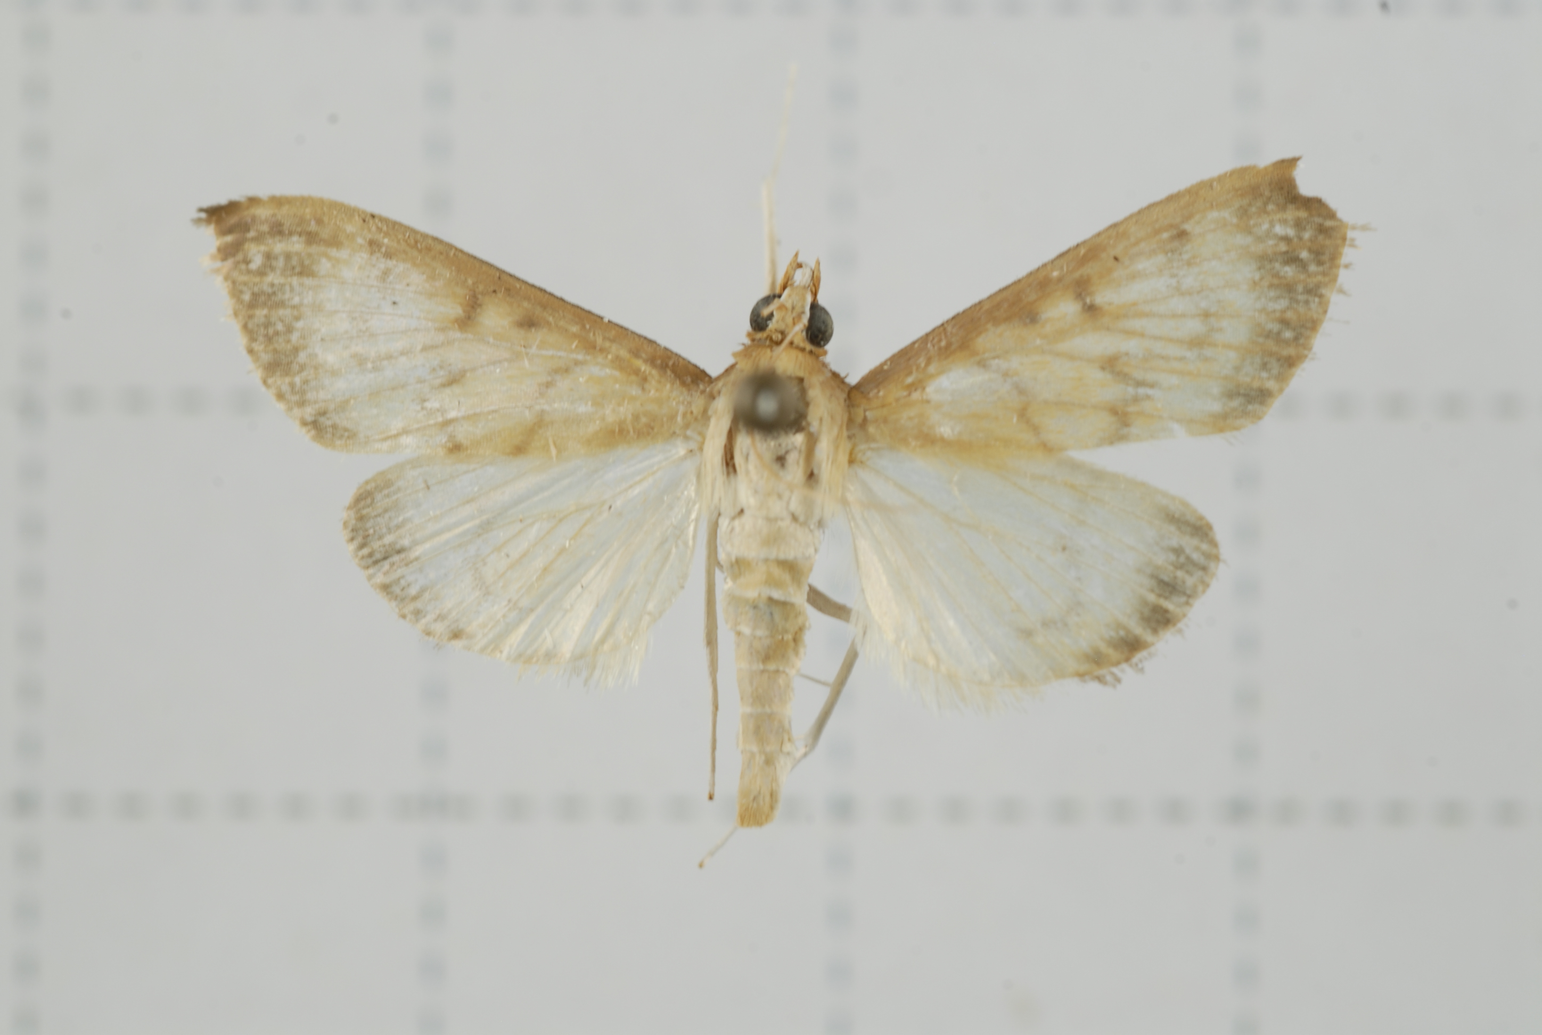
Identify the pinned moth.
Crypsiptya coclesalis
